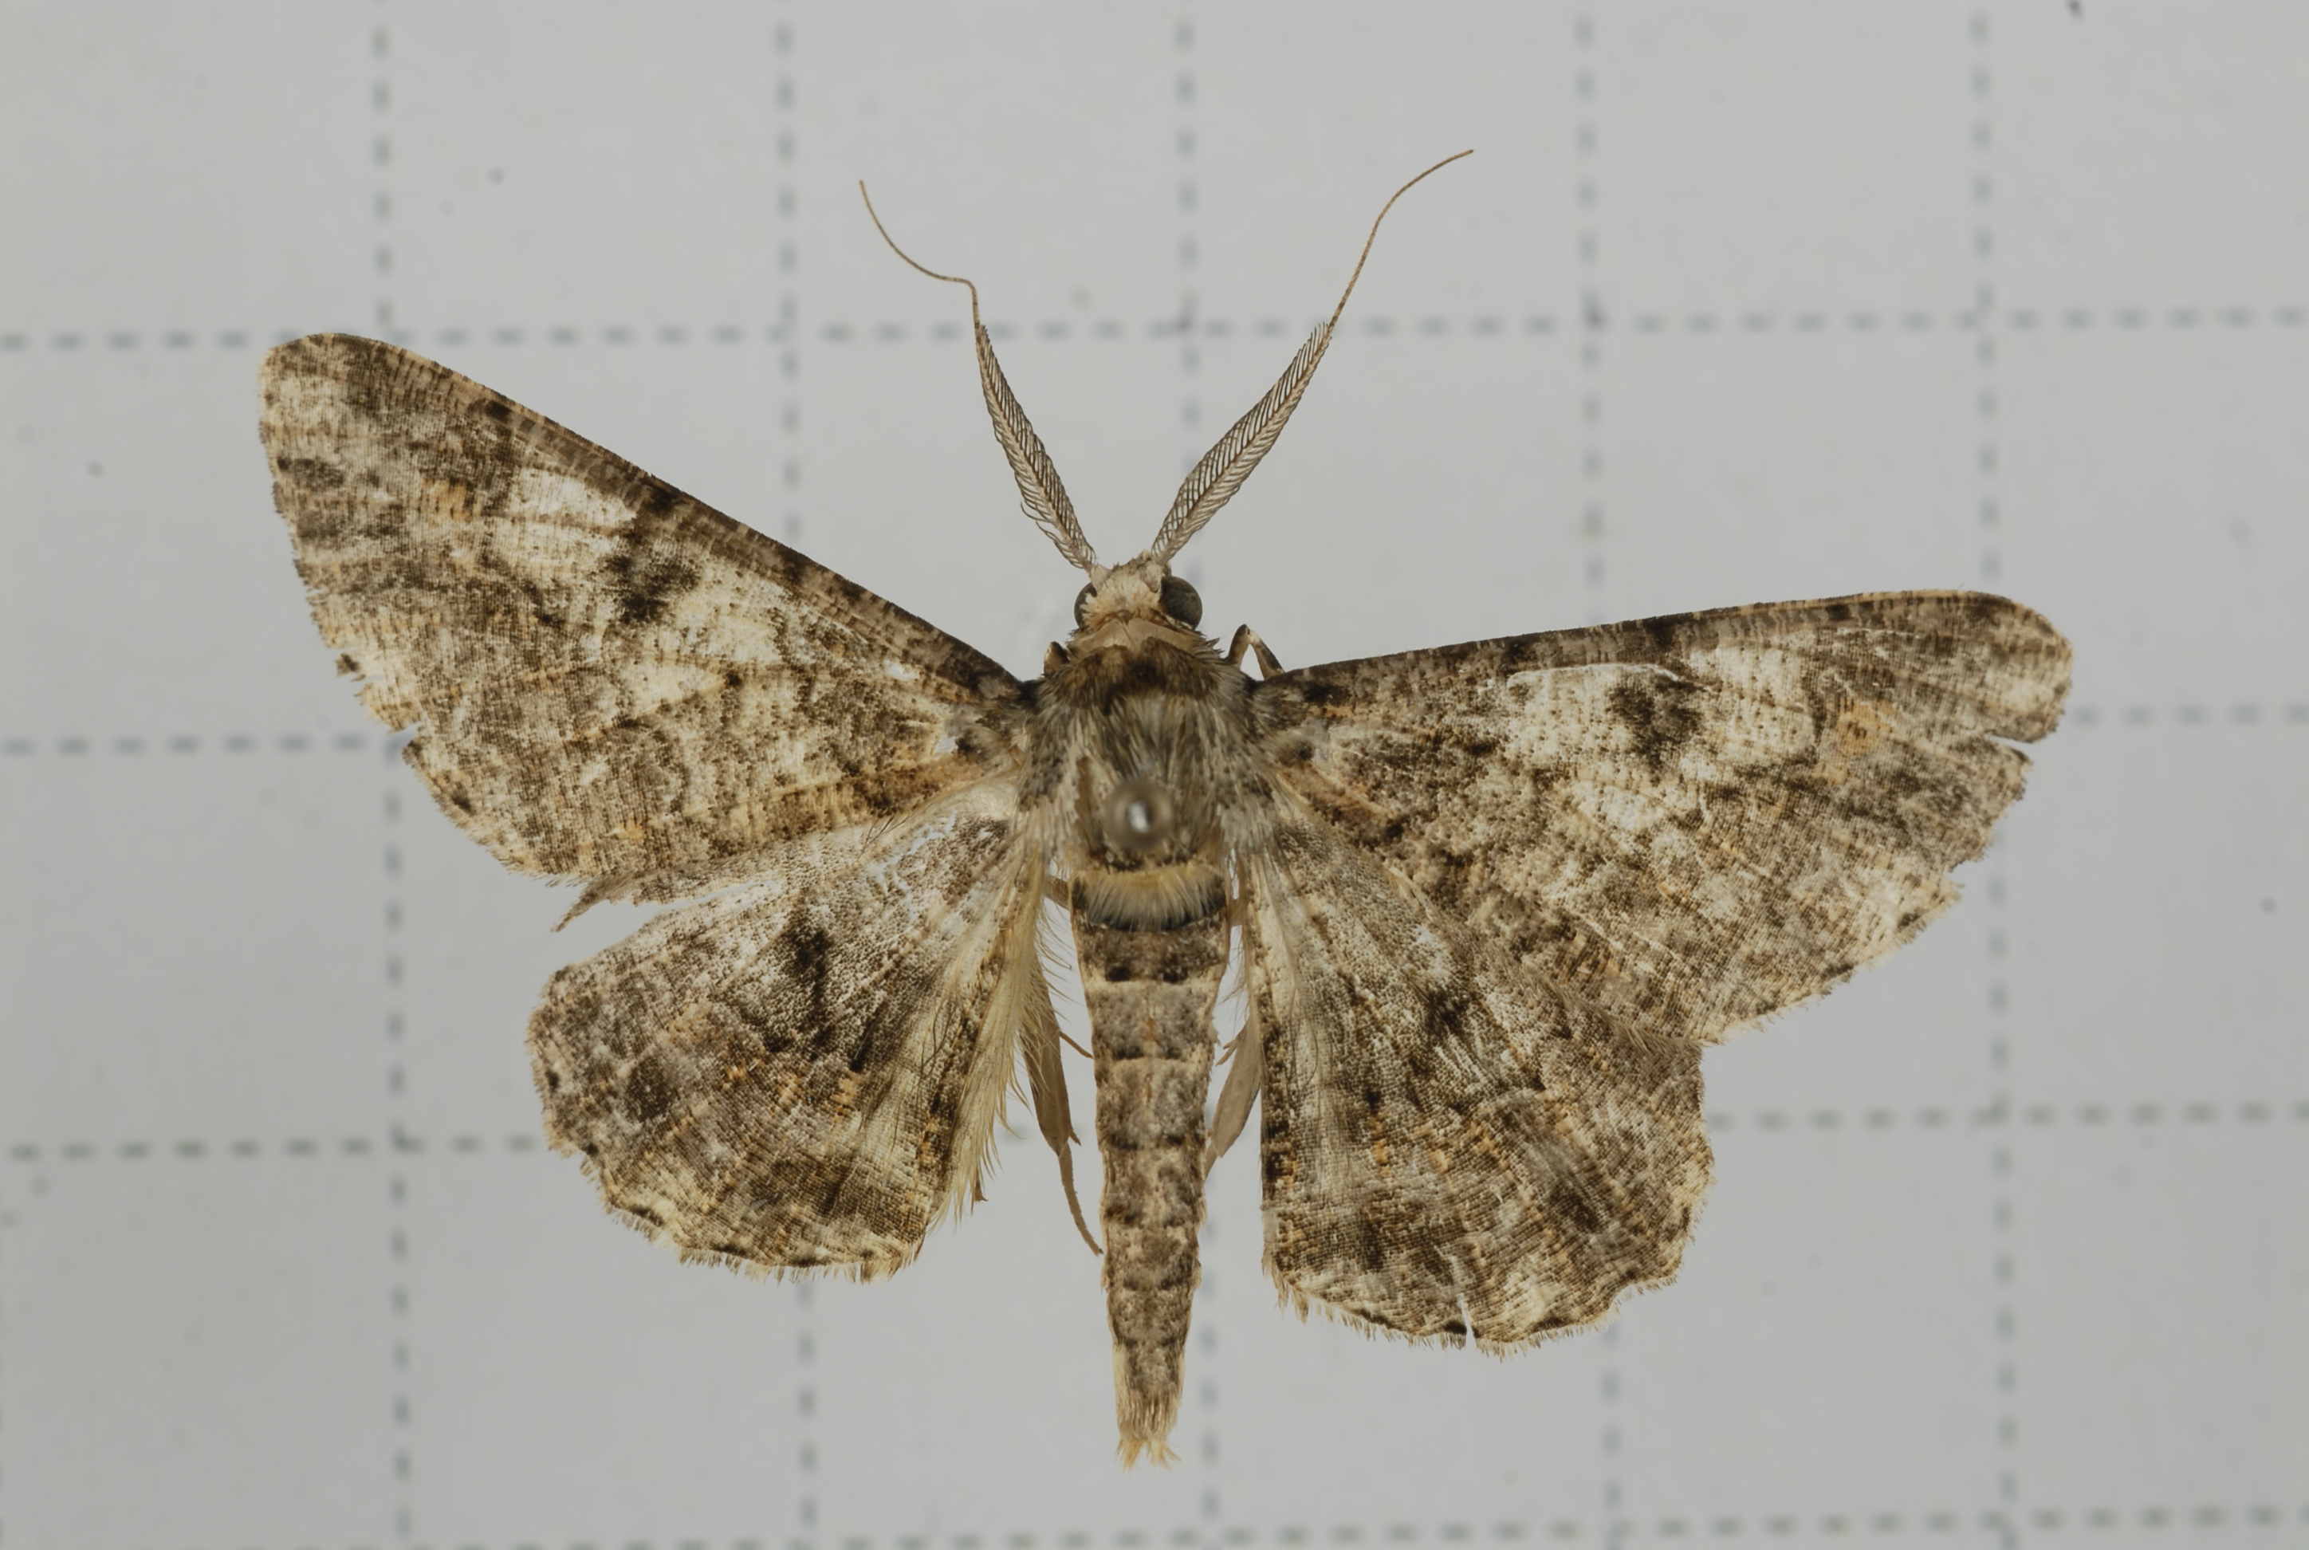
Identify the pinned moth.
Cleora alienaria
